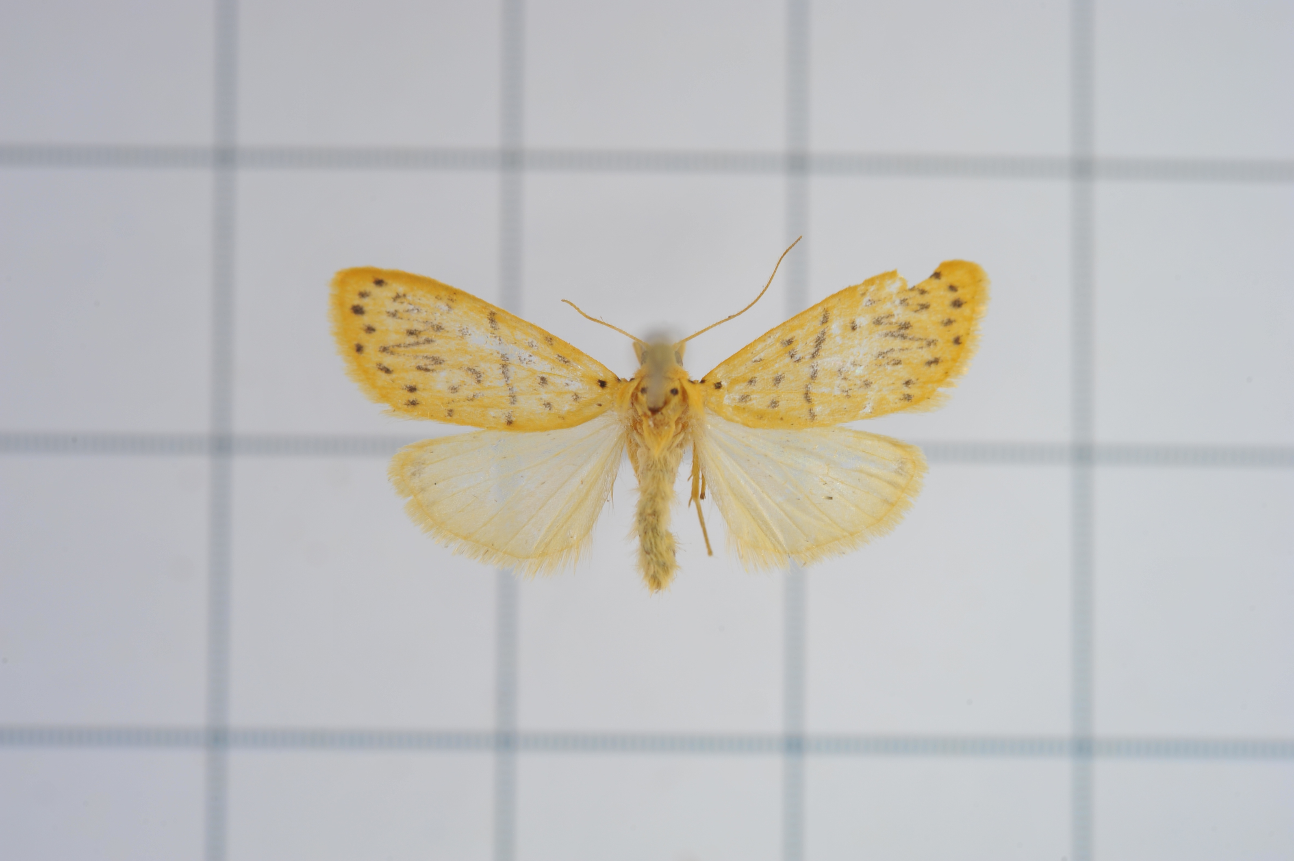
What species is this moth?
Huangilene alikangiae alikangiae
